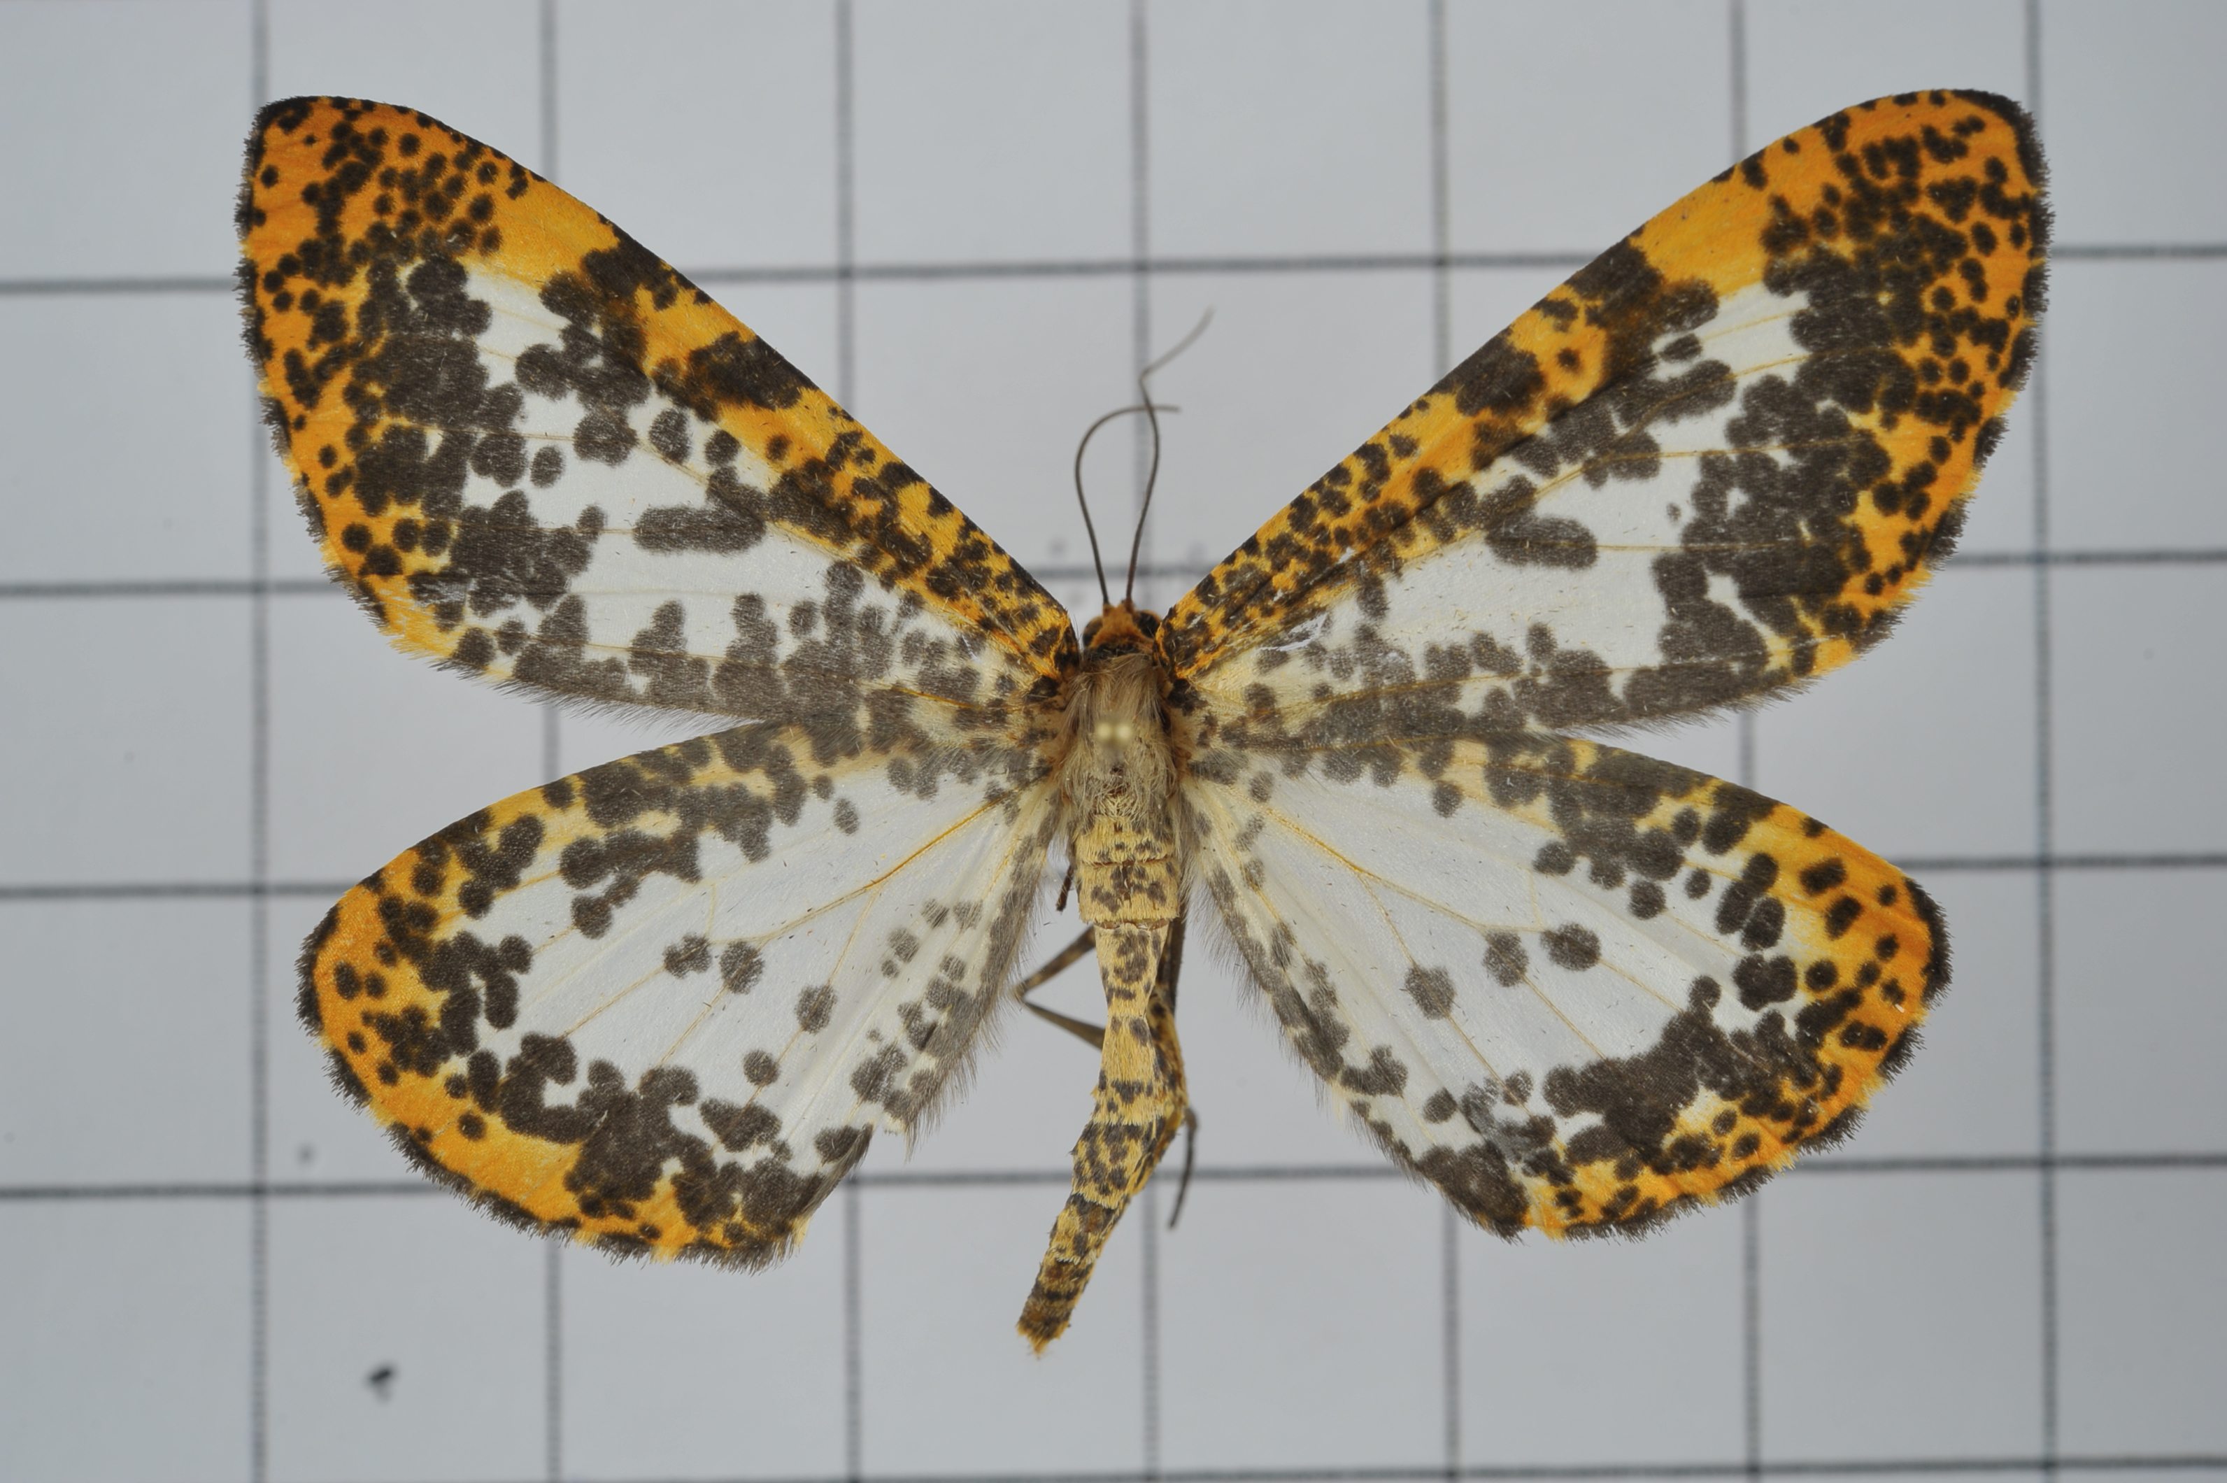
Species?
Epobeidia lucifera extranigricans
